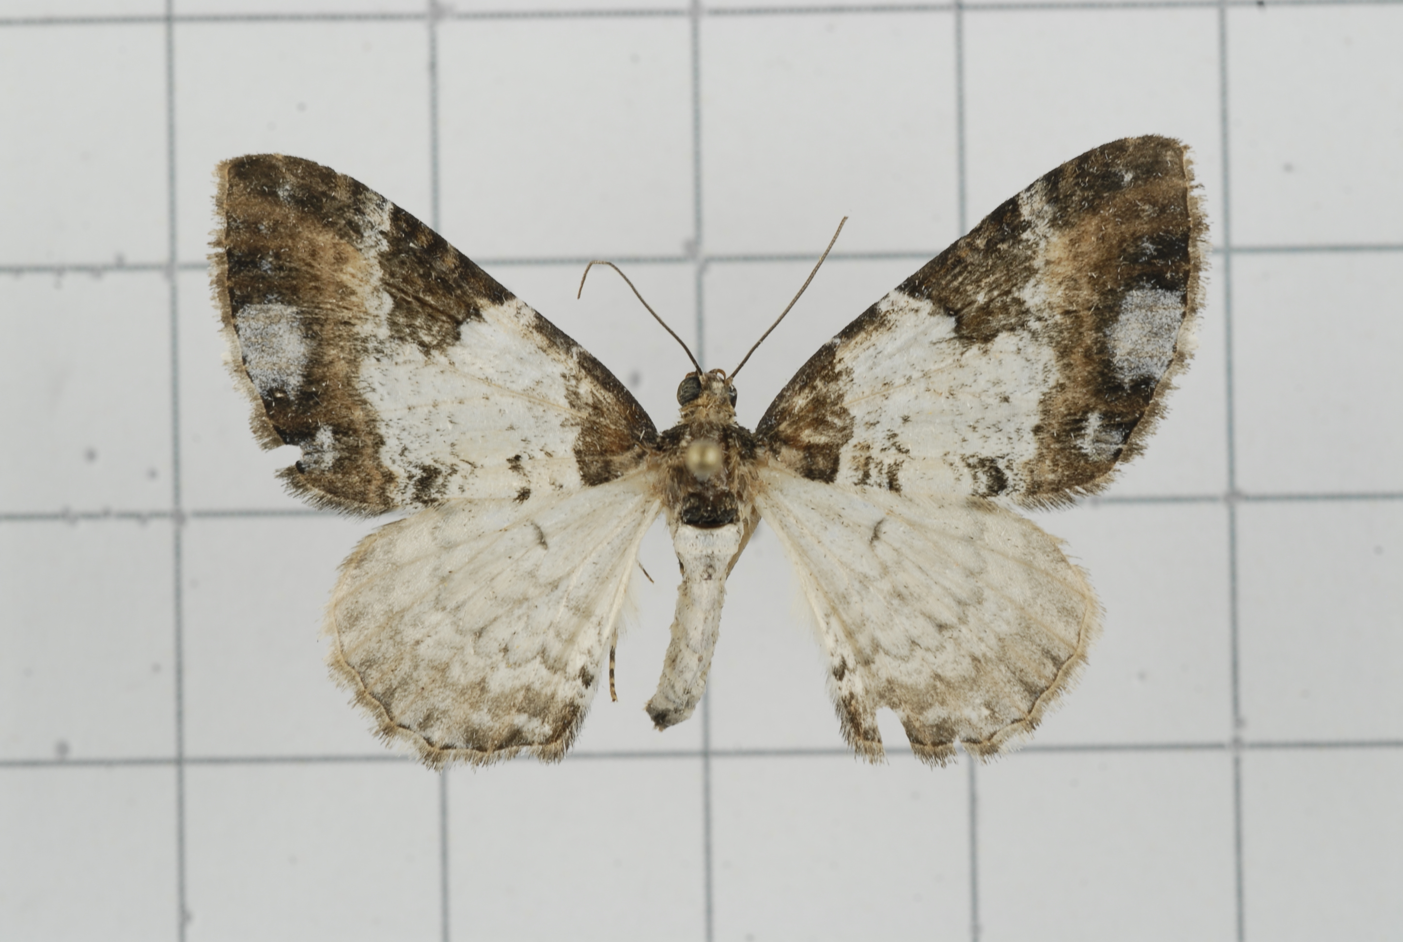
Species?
Melanthia procellata szechuanensis
